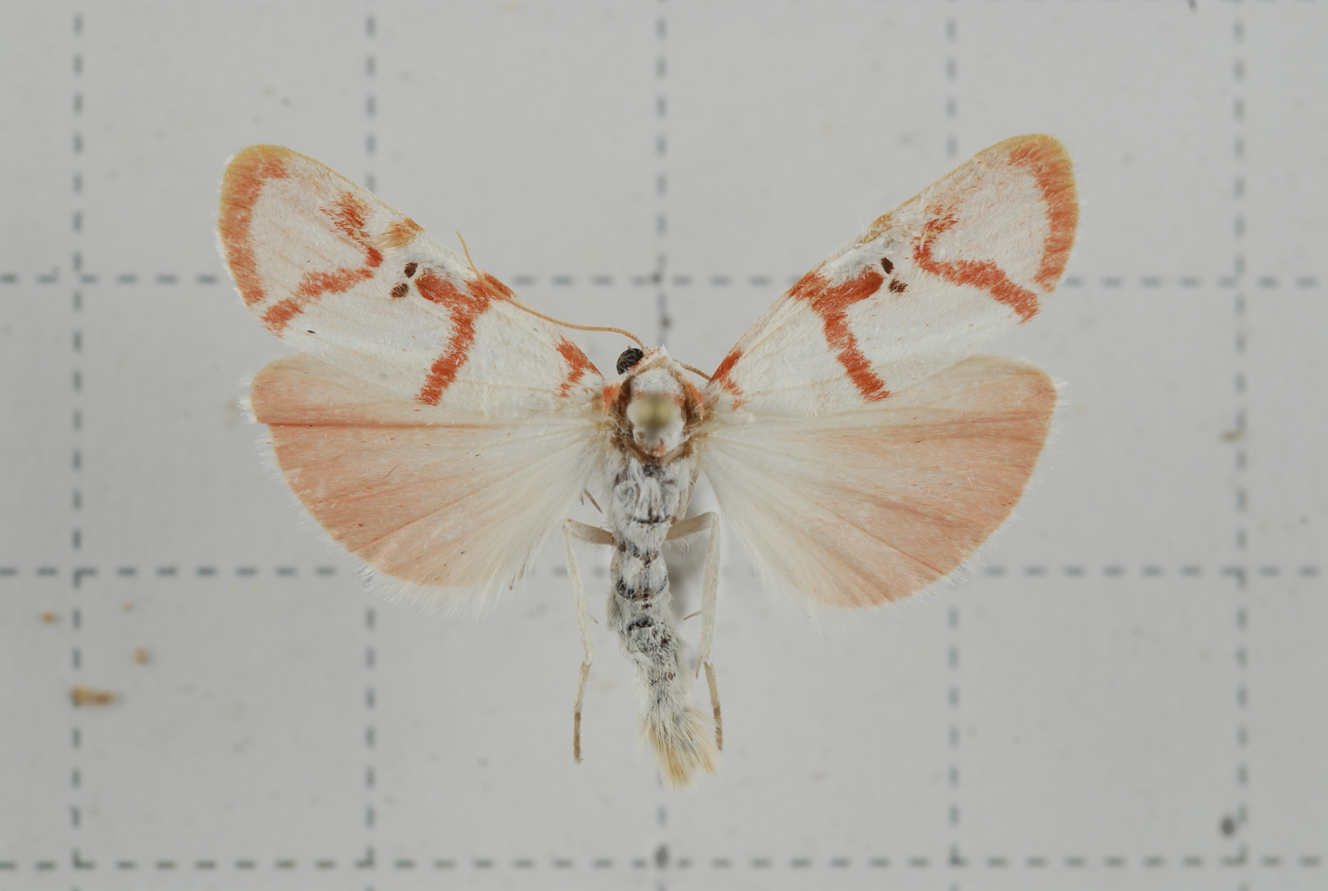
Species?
Cyana hamata hamata
